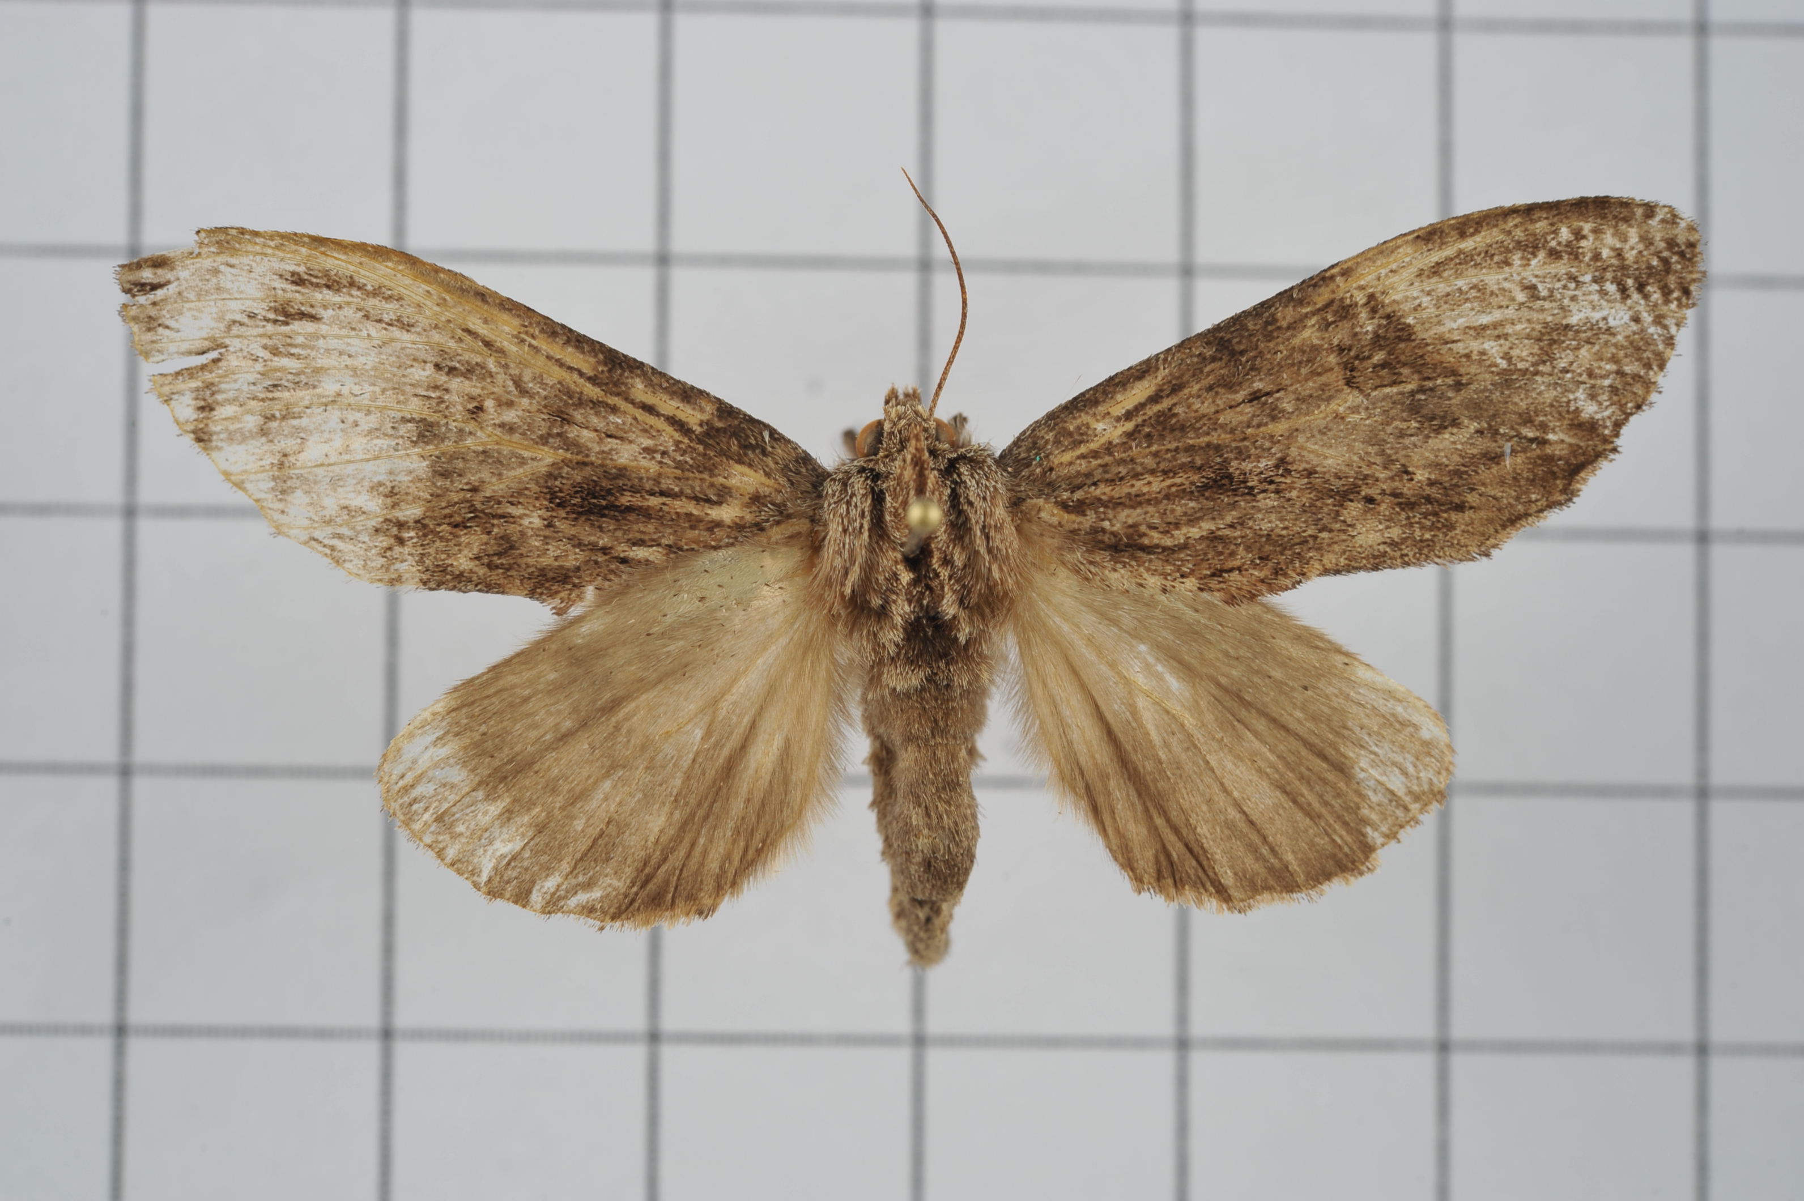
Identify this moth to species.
Allodontoides tenebrosa
